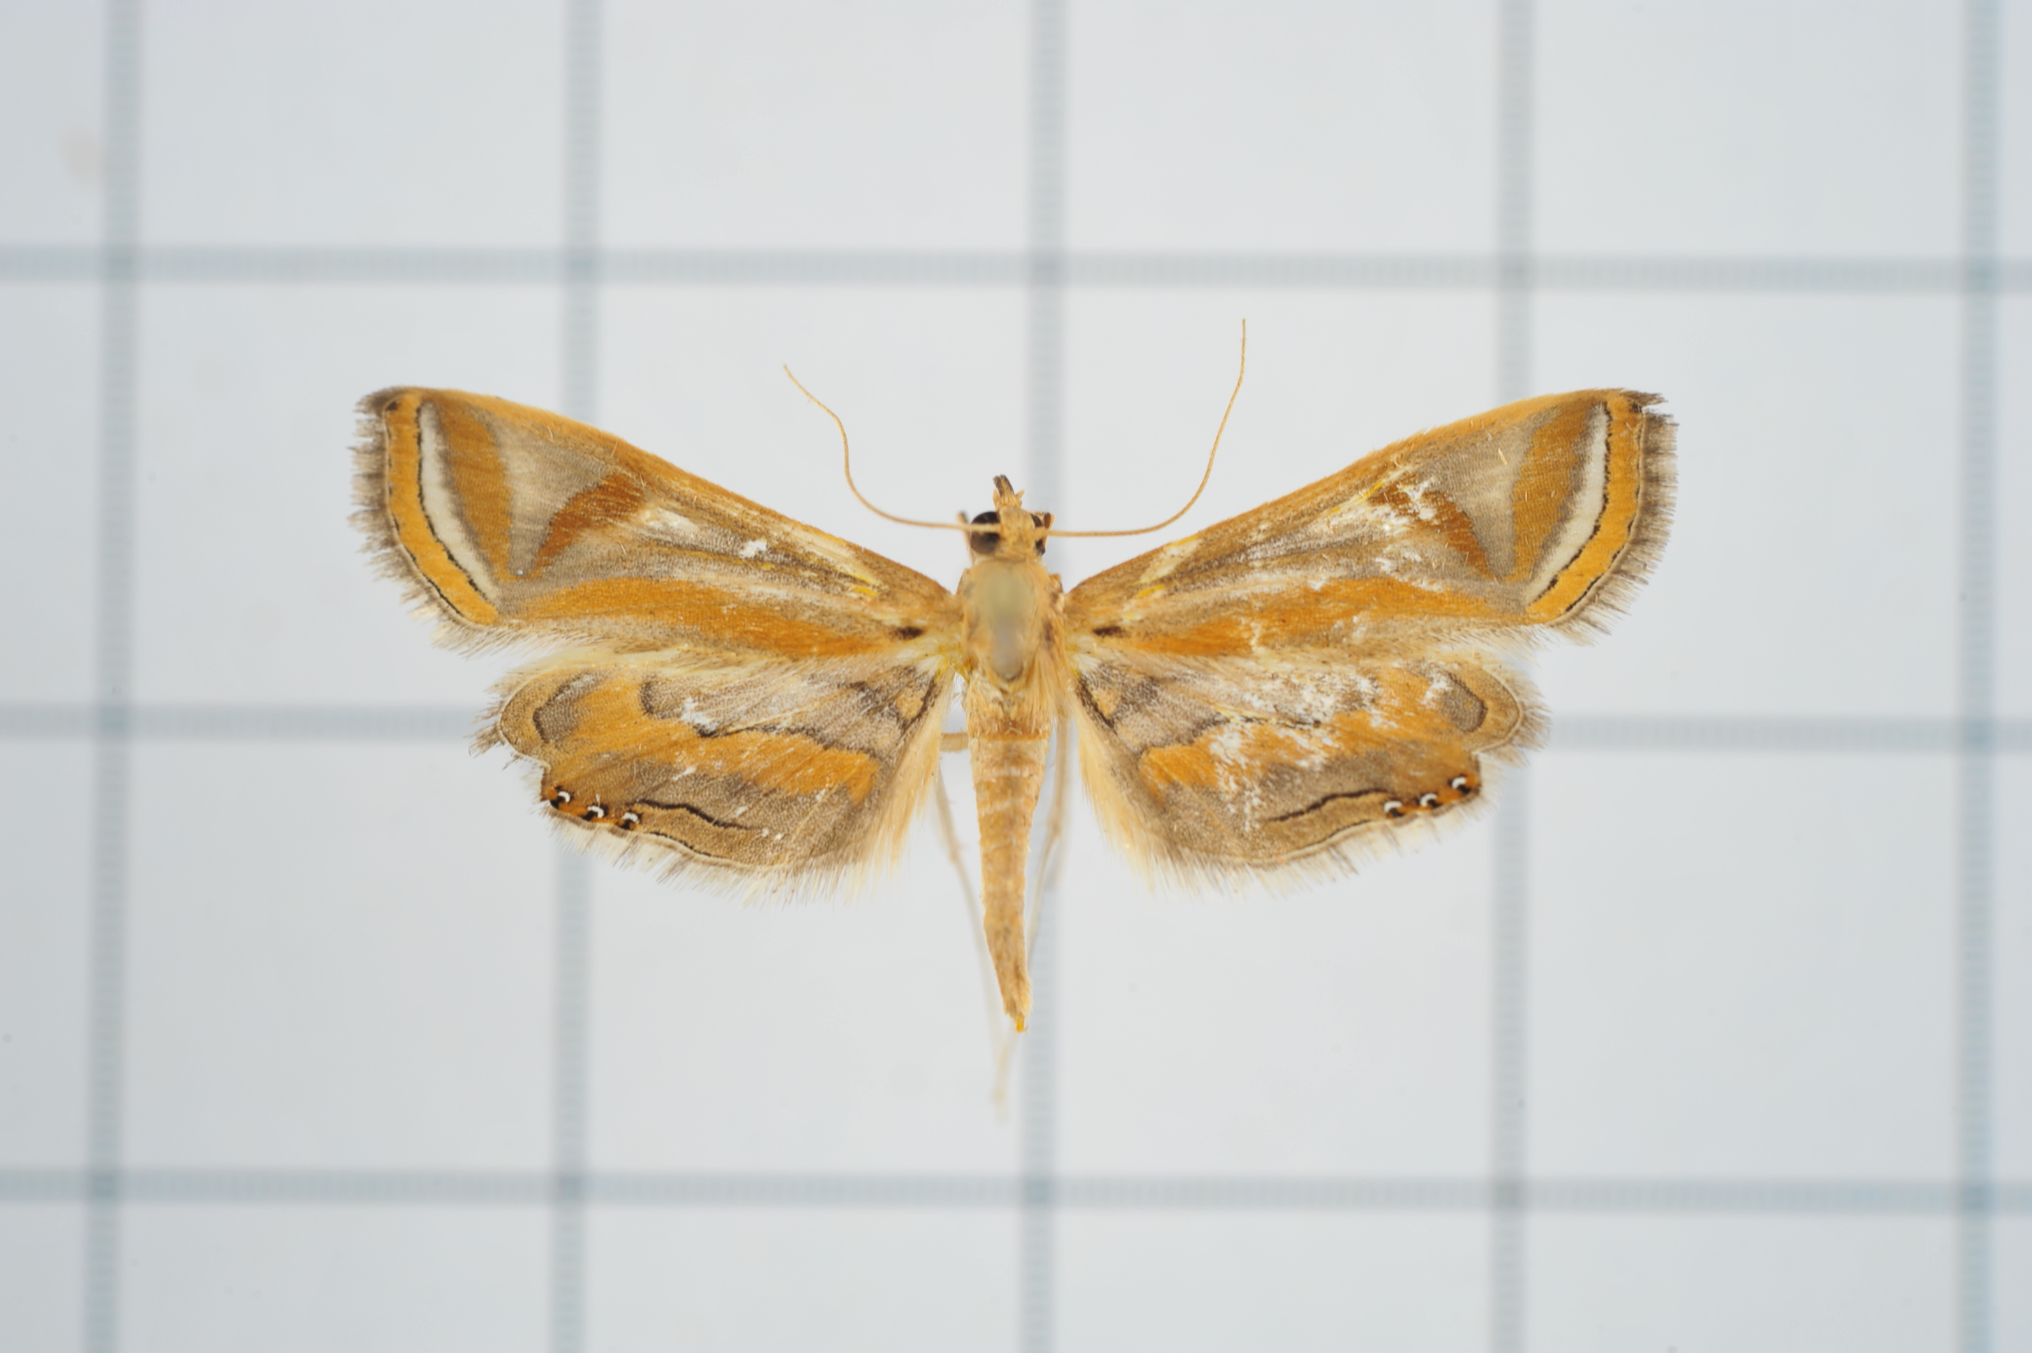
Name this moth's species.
Eoophyla gibbosalis
